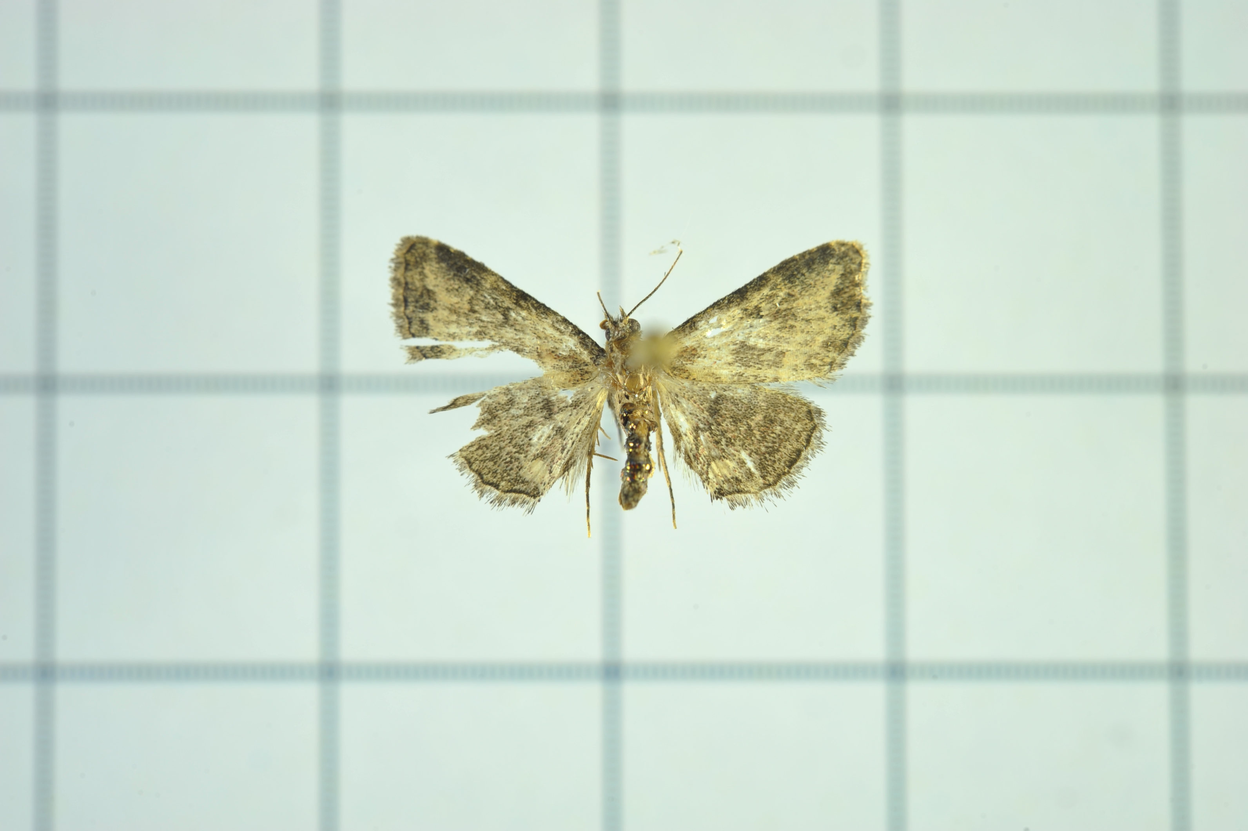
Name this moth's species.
Paragona inchoata
